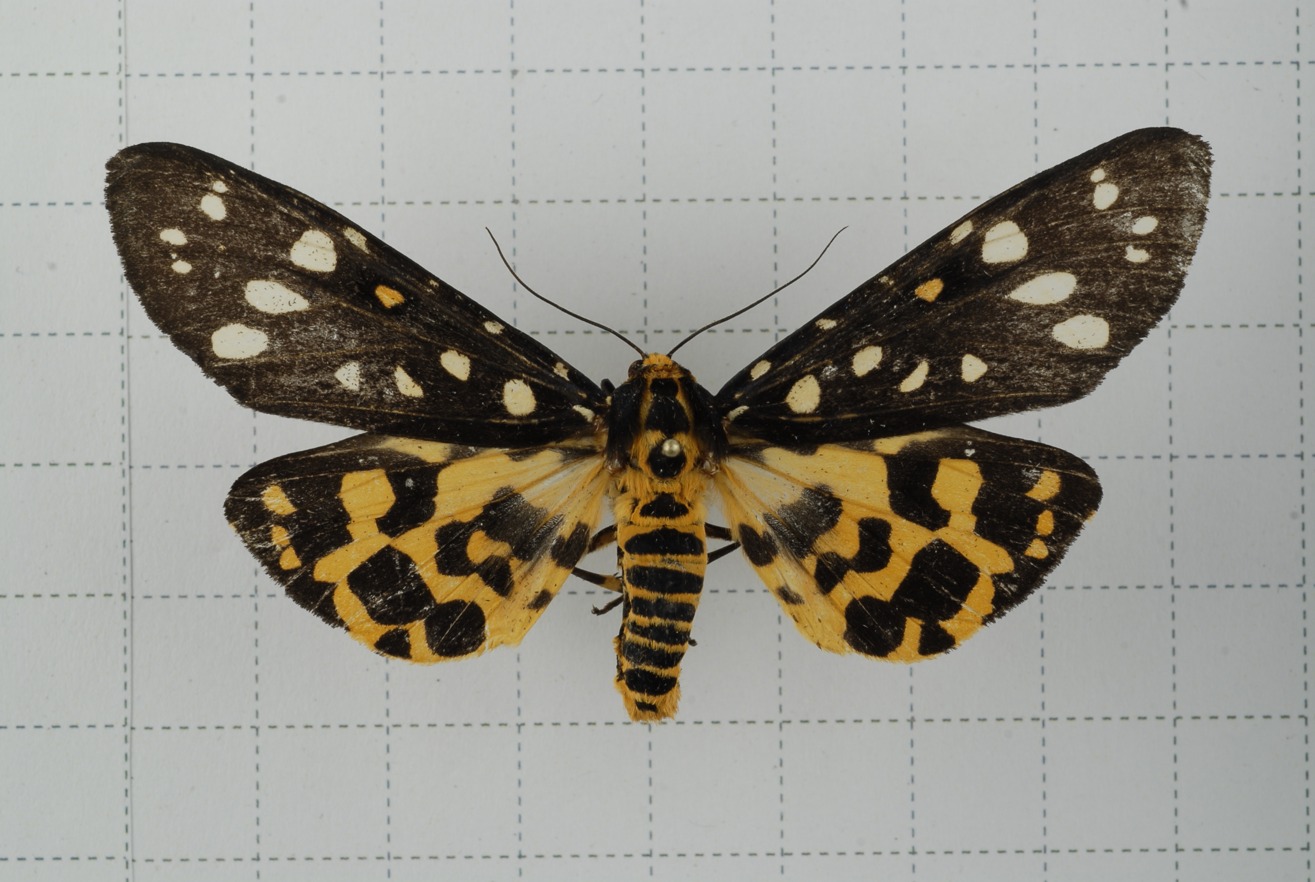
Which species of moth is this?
Aglaomorpha histrio formosana
